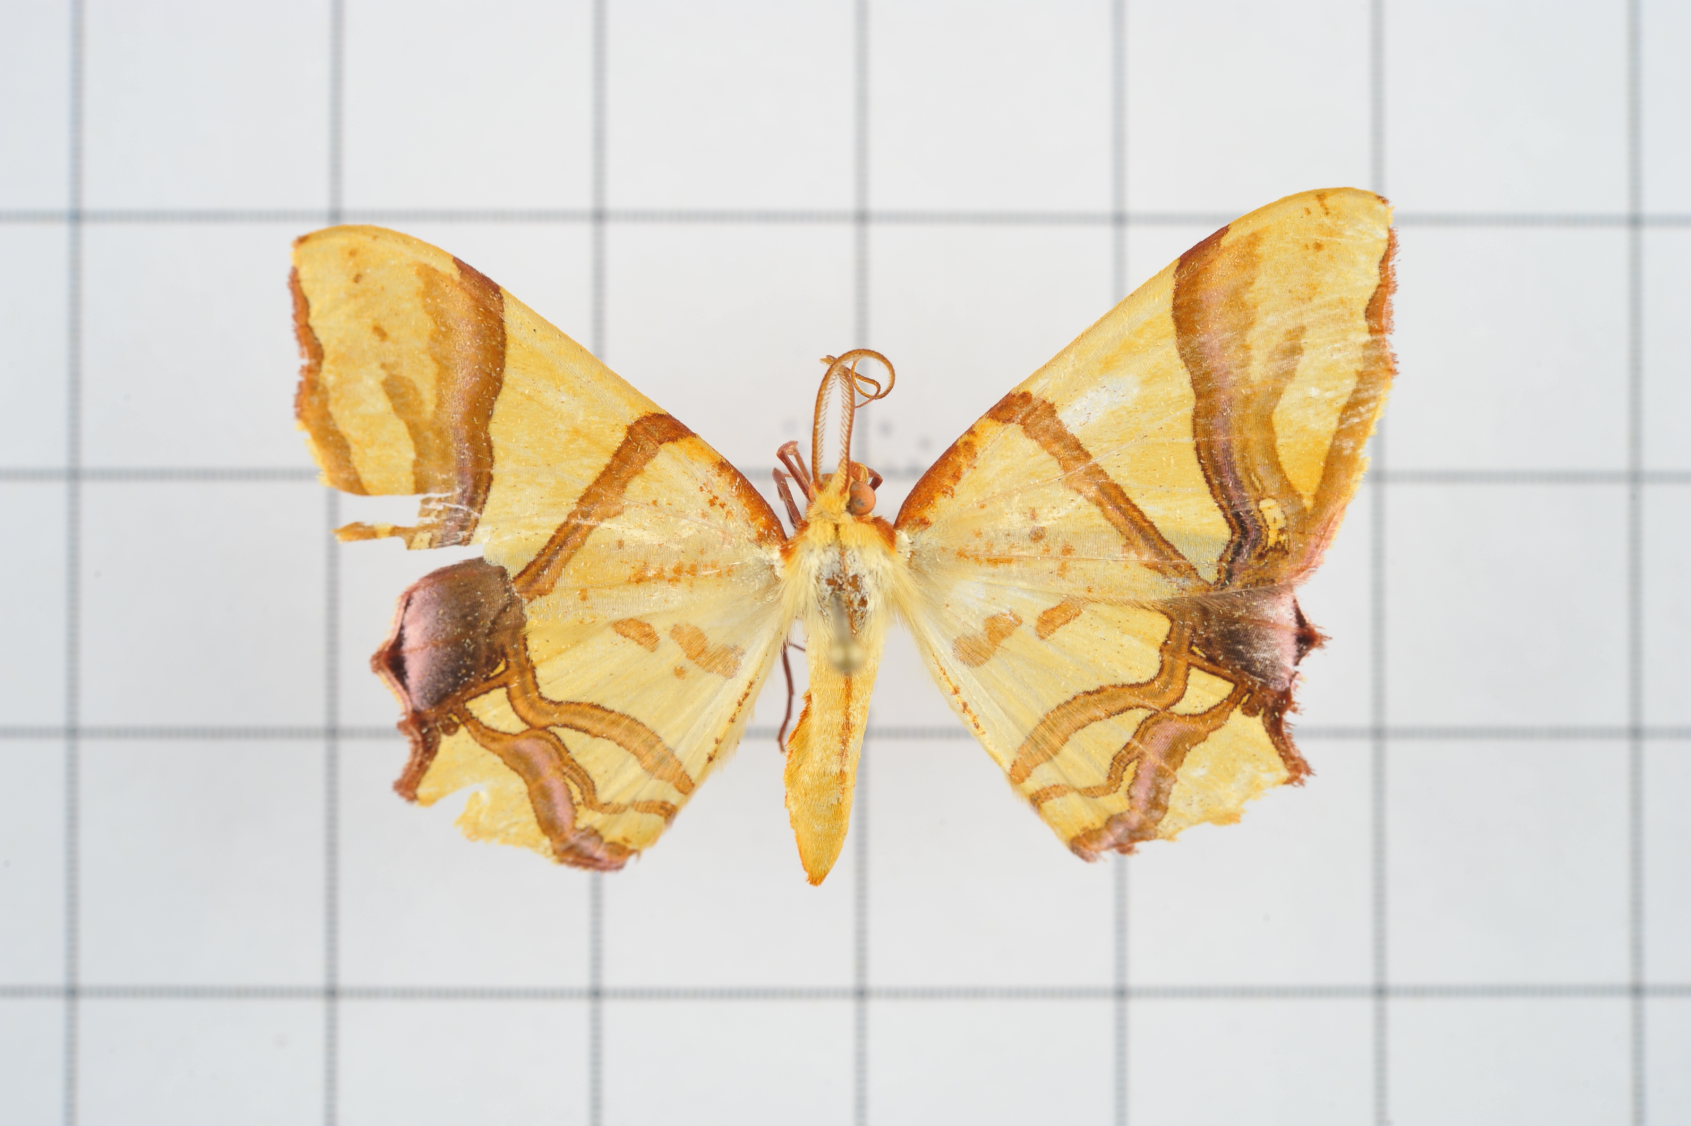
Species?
Trotocraspeda divaricata
